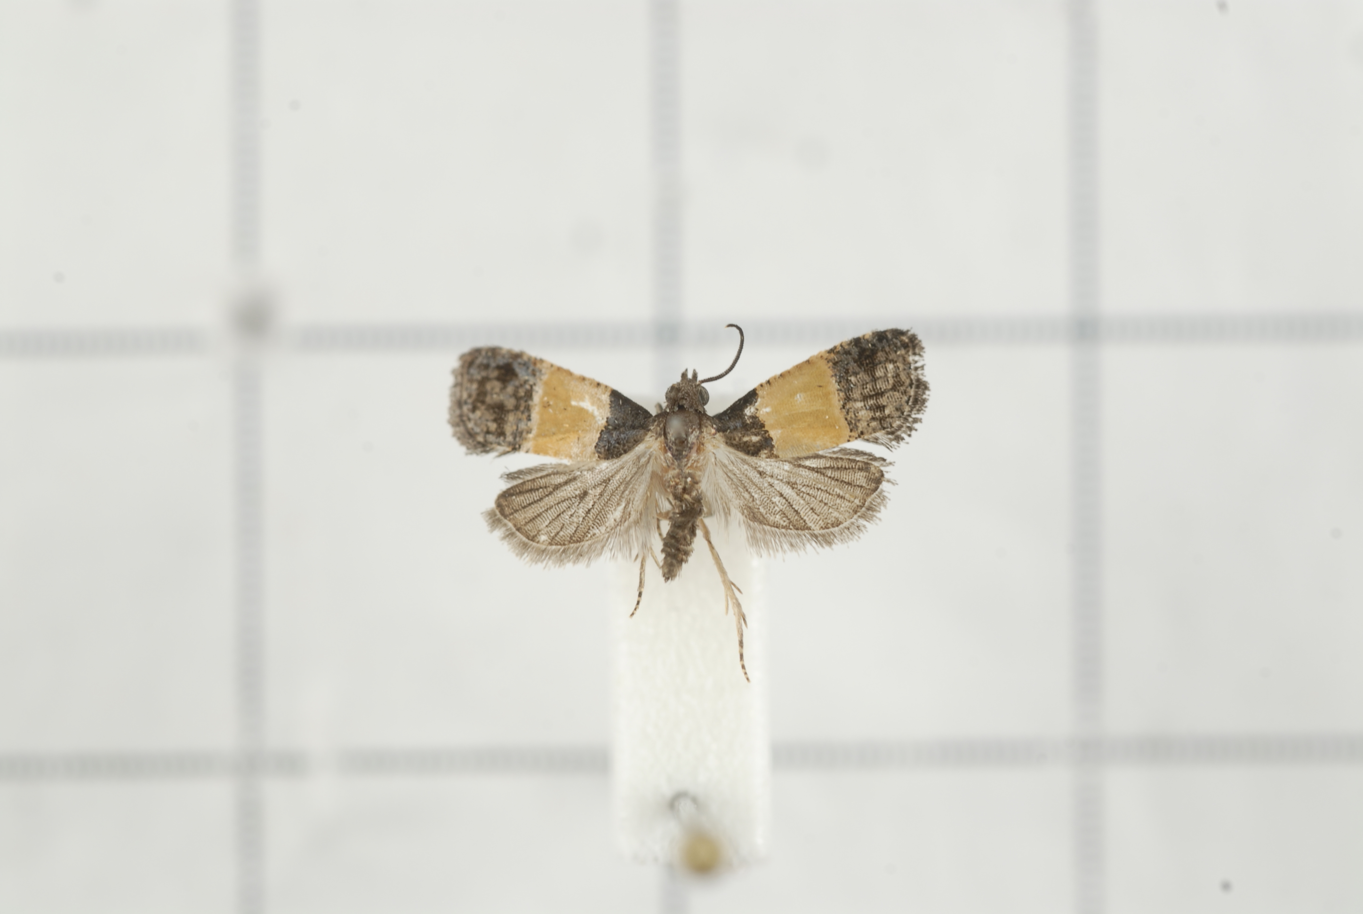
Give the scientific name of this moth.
Epinotia bicolor
